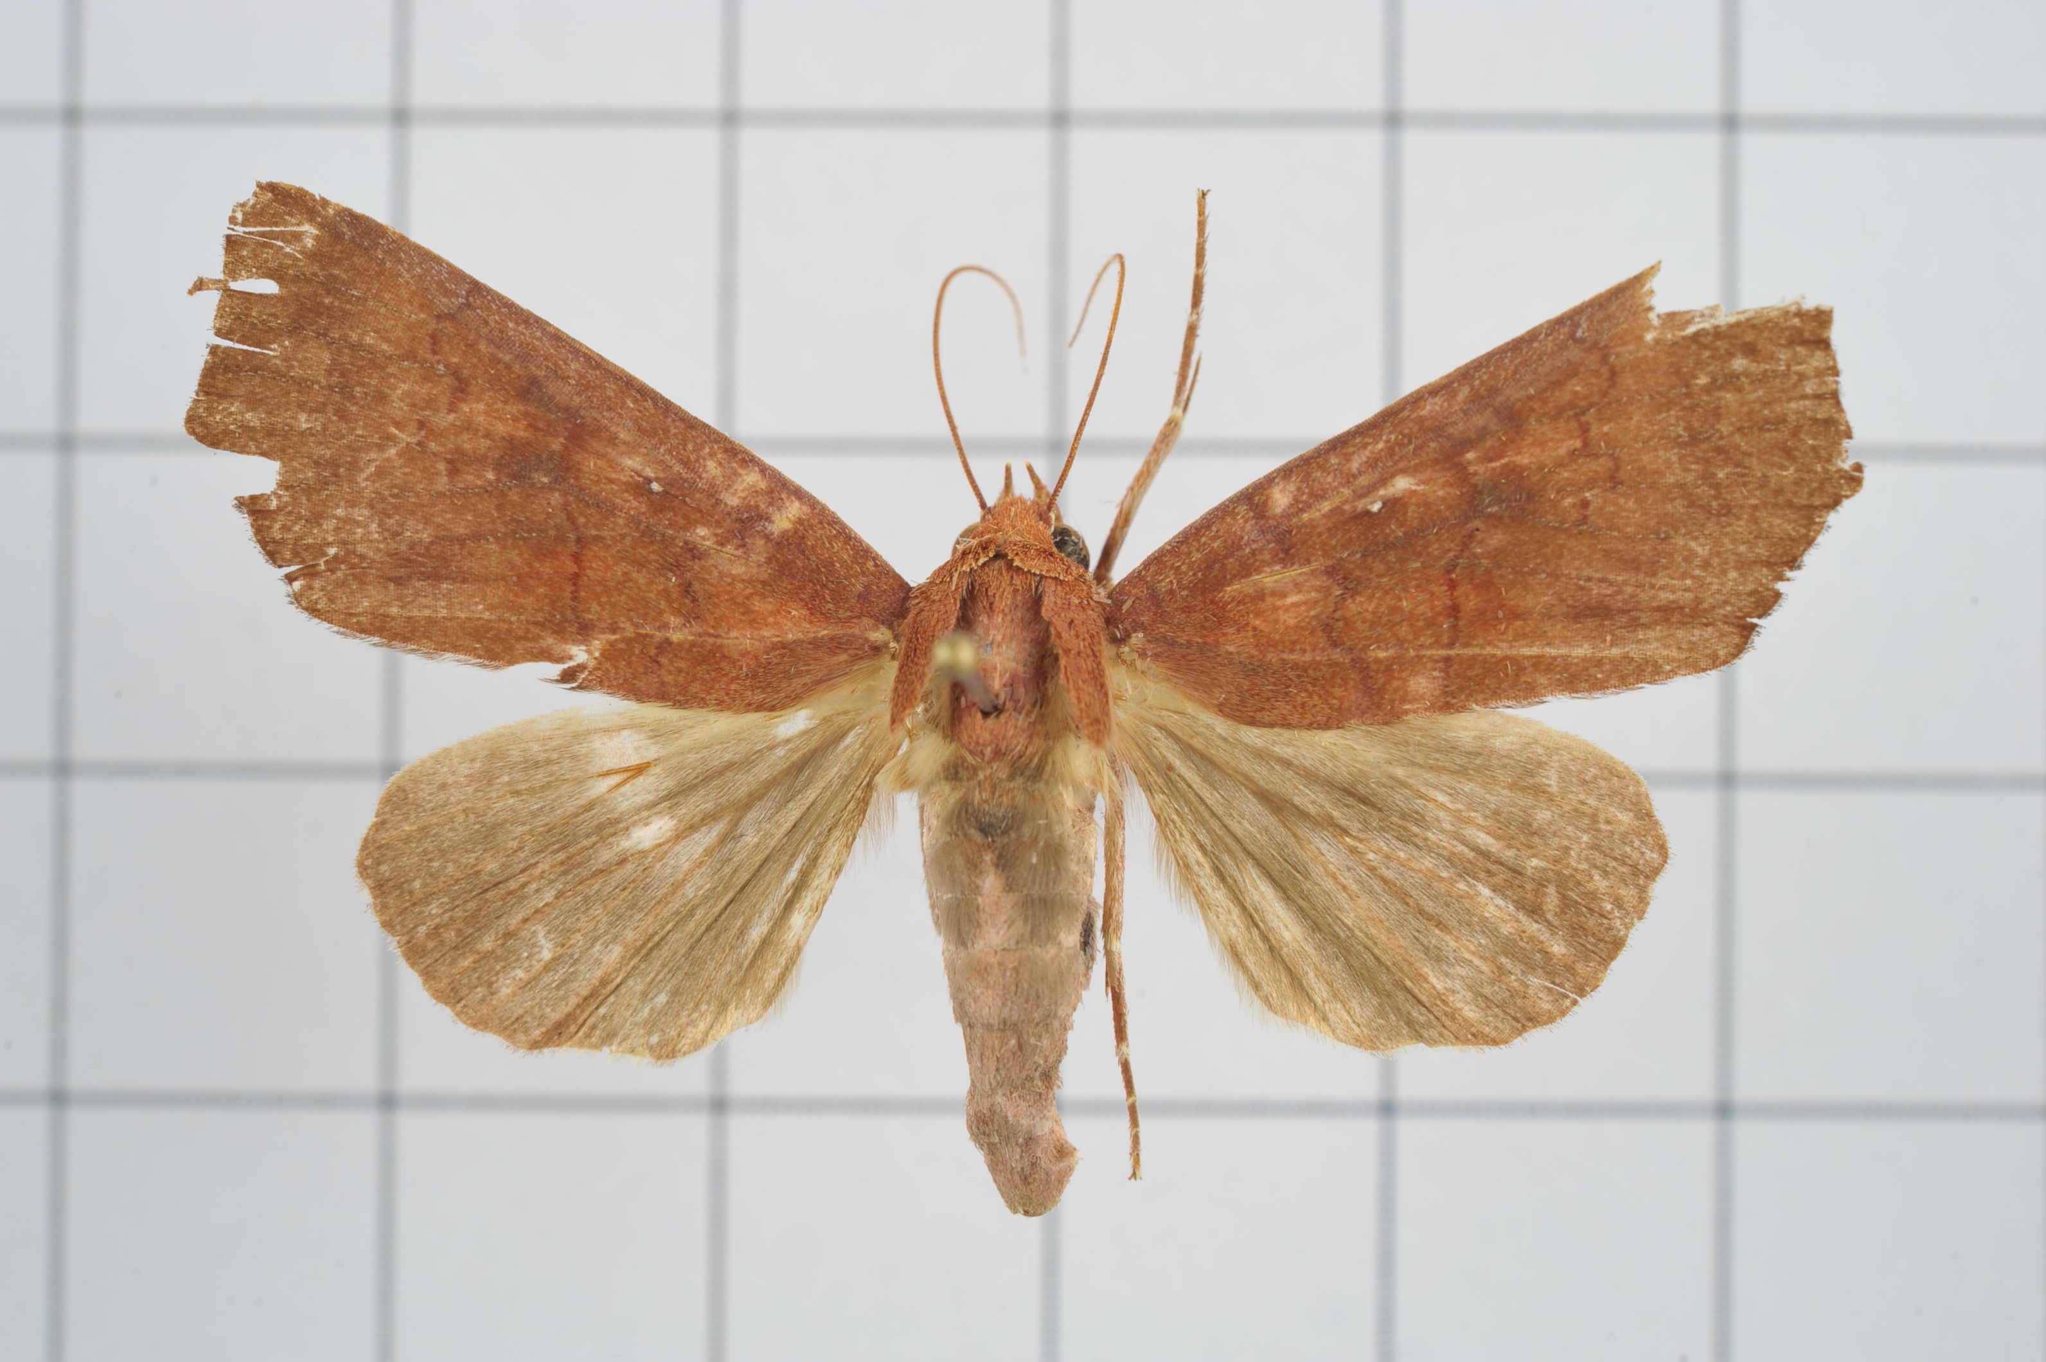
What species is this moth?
Rusicada privata
